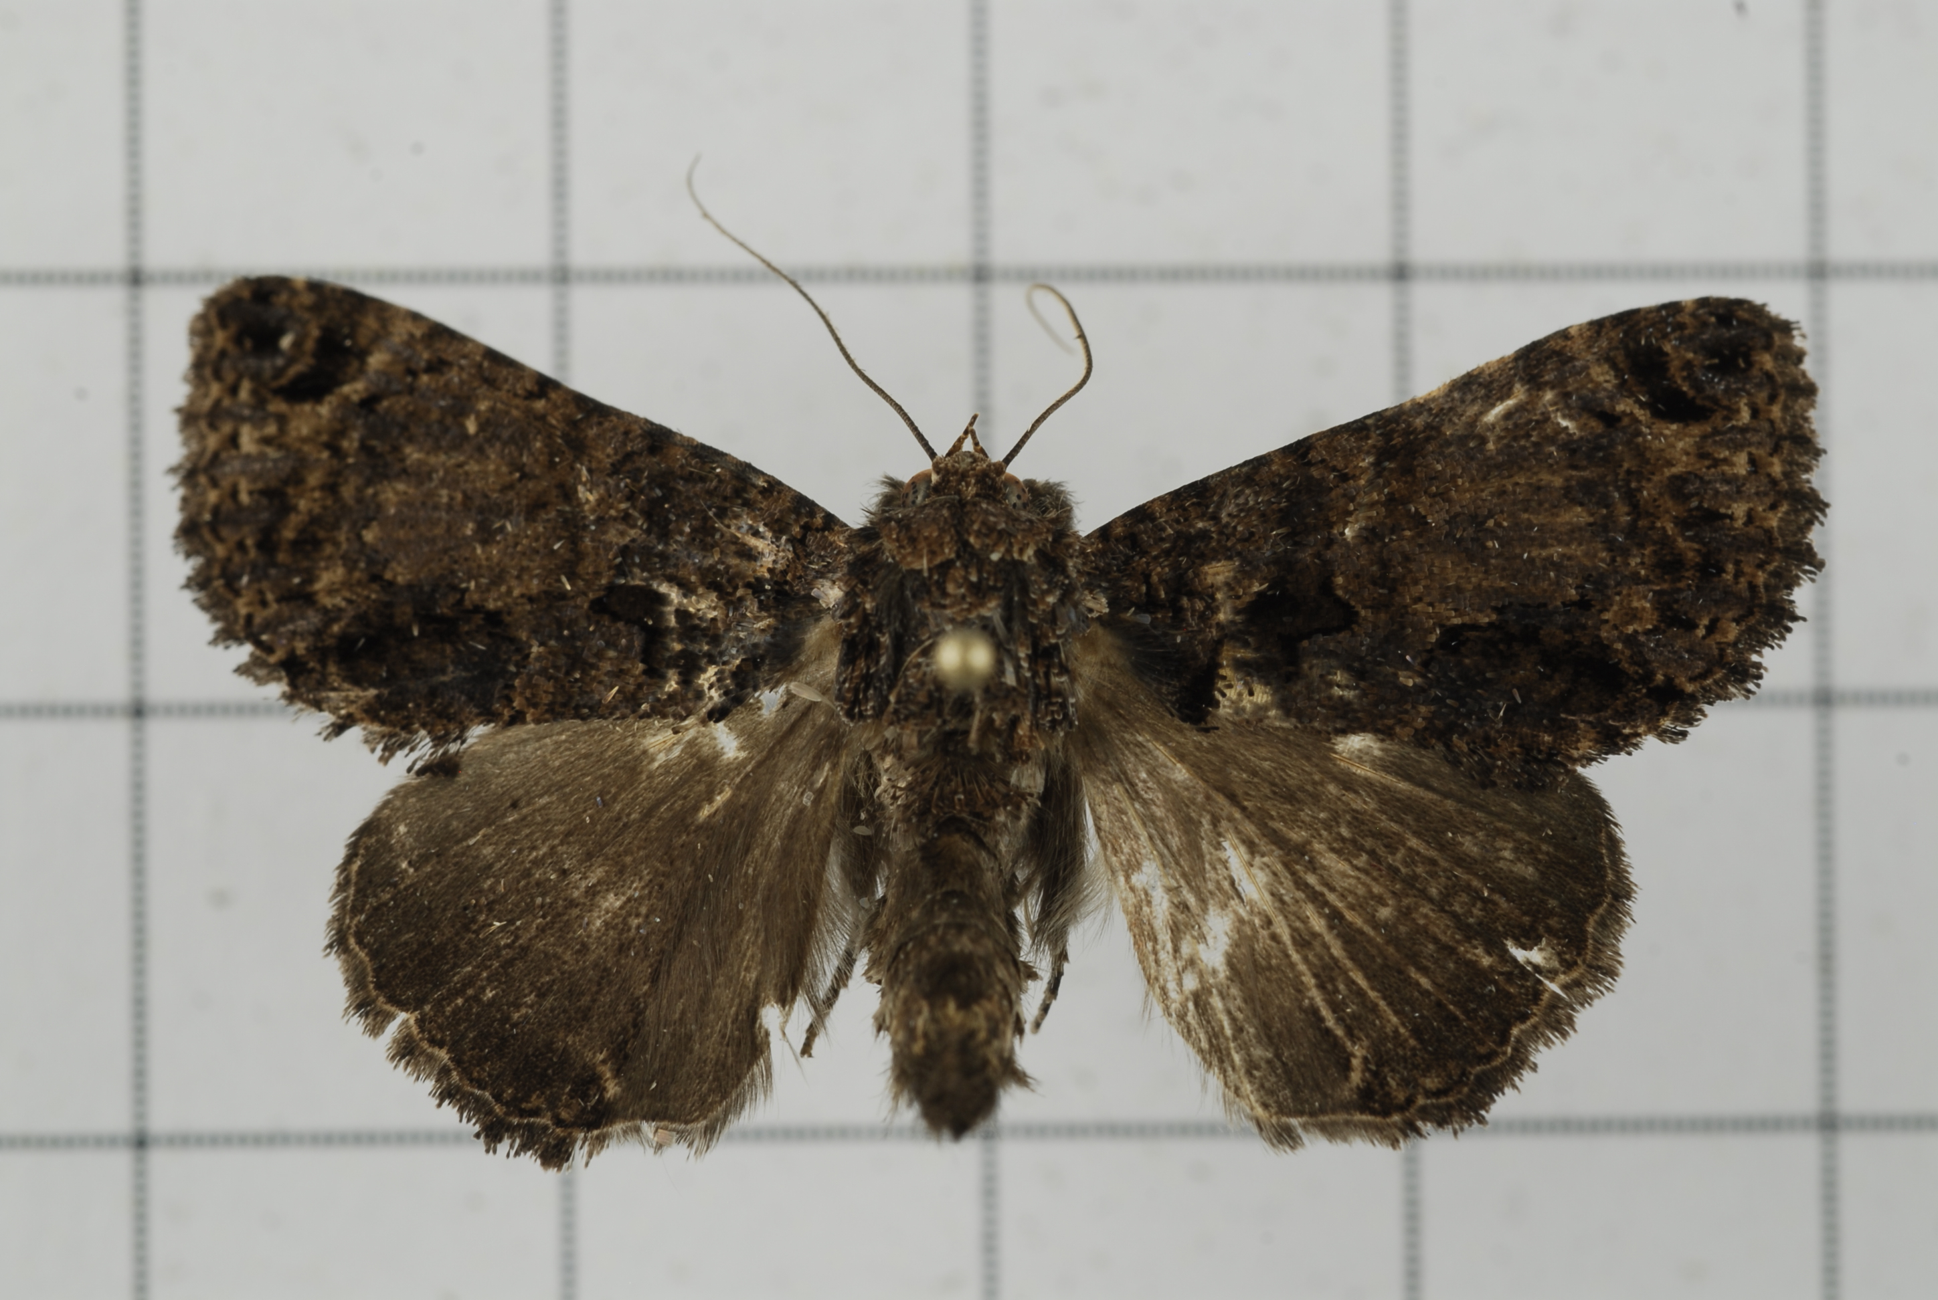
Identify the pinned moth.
Erygia apicalis
